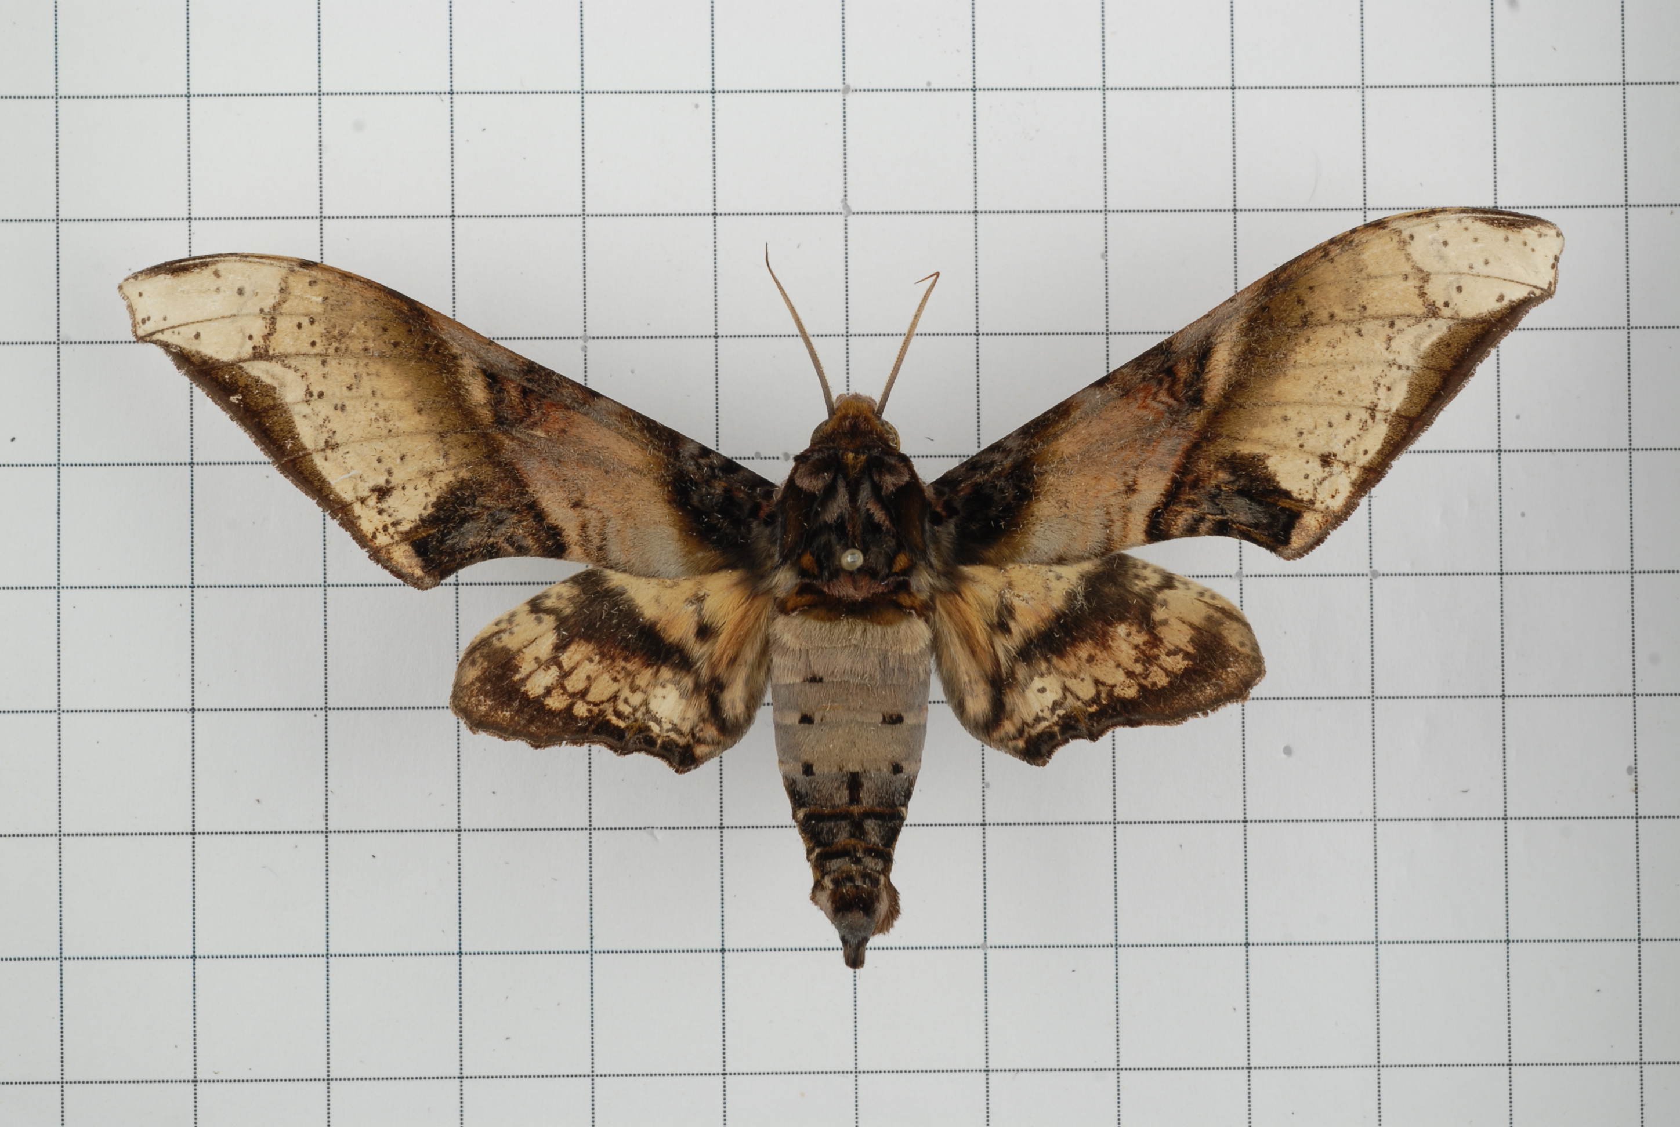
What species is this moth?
Amplypterus mansoni takamukui
